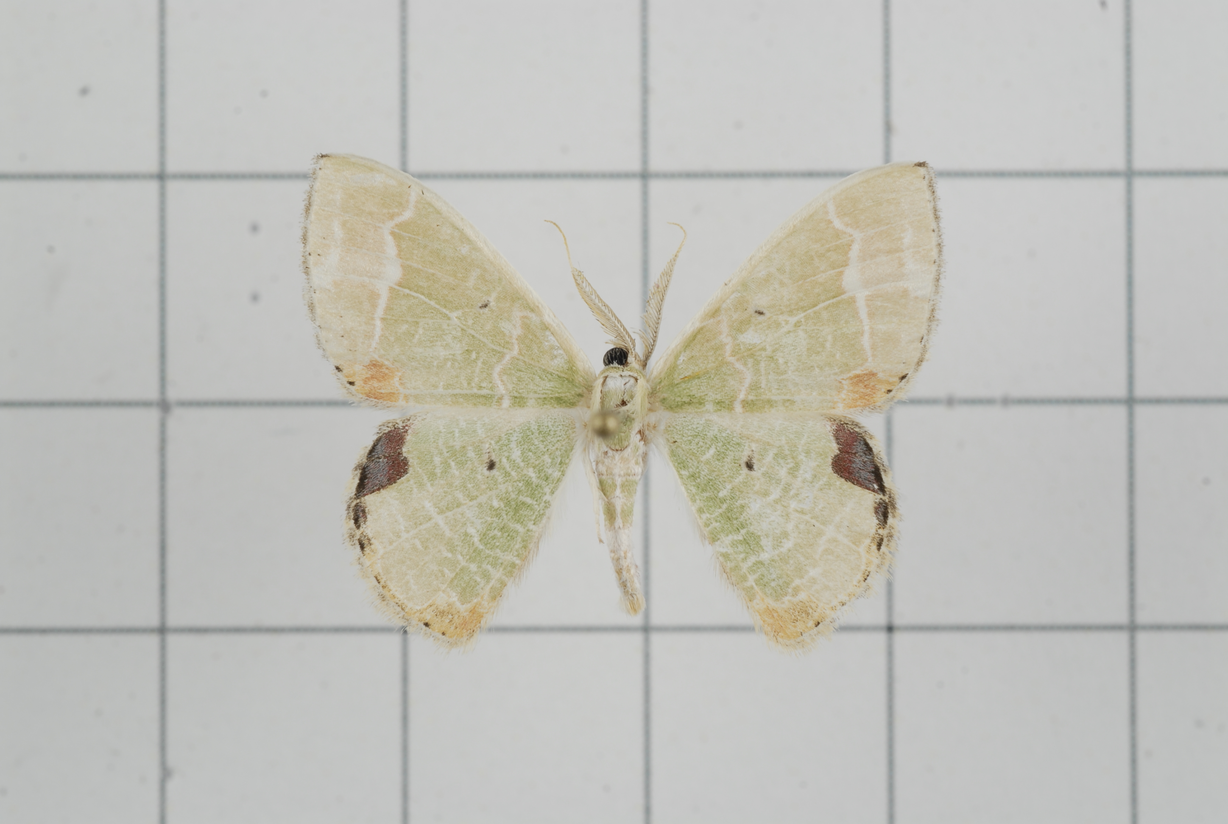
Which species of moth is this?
Comibaena nigromacularia
